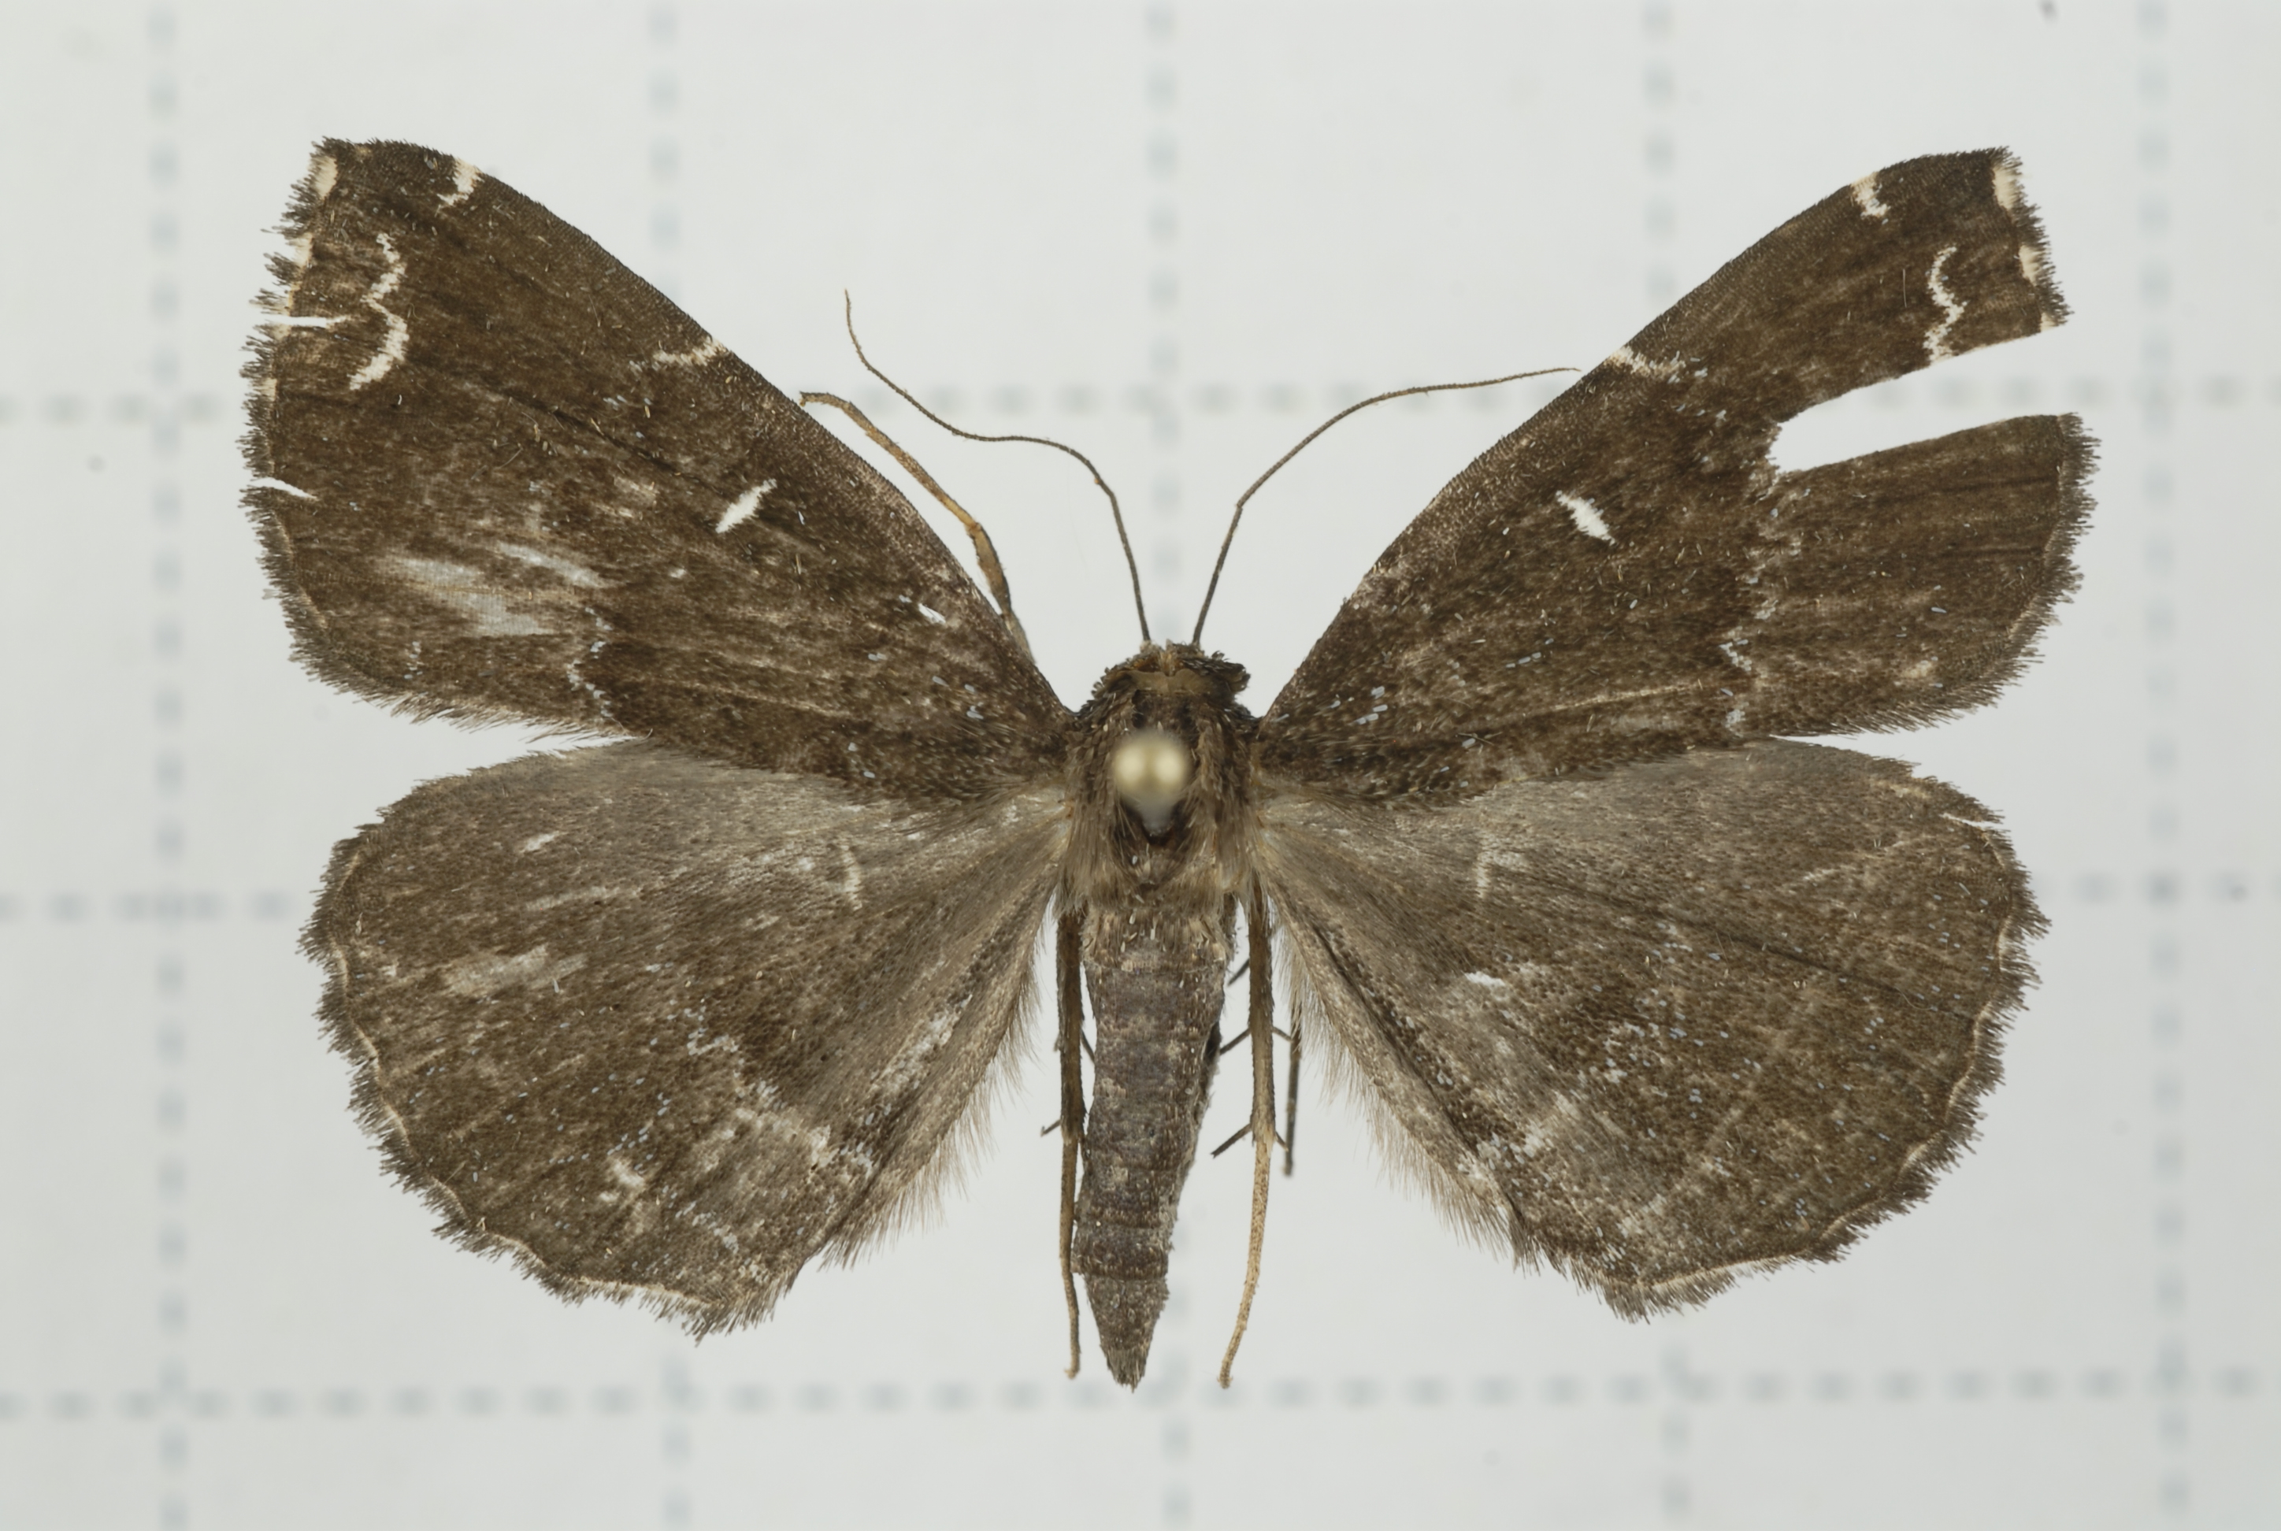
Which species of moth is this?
Adrapsa simplex
